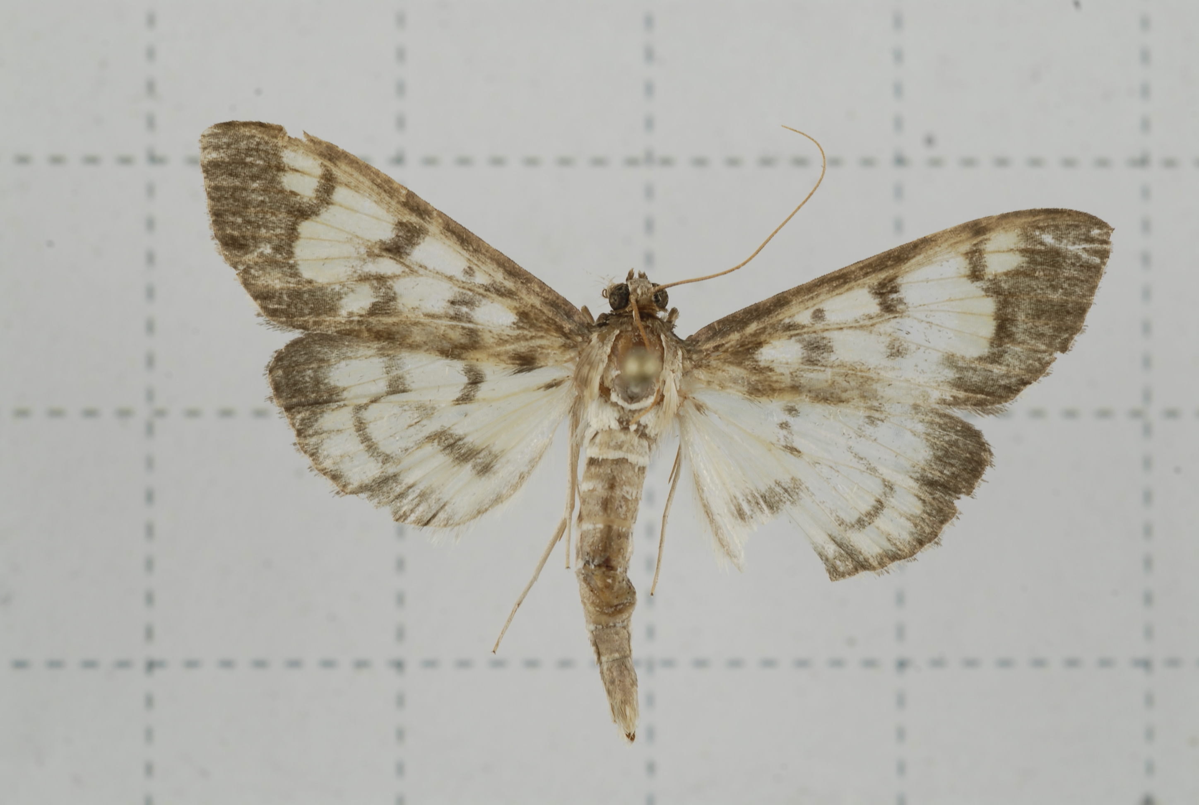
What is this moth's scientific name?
Syllepte taiwanalis
